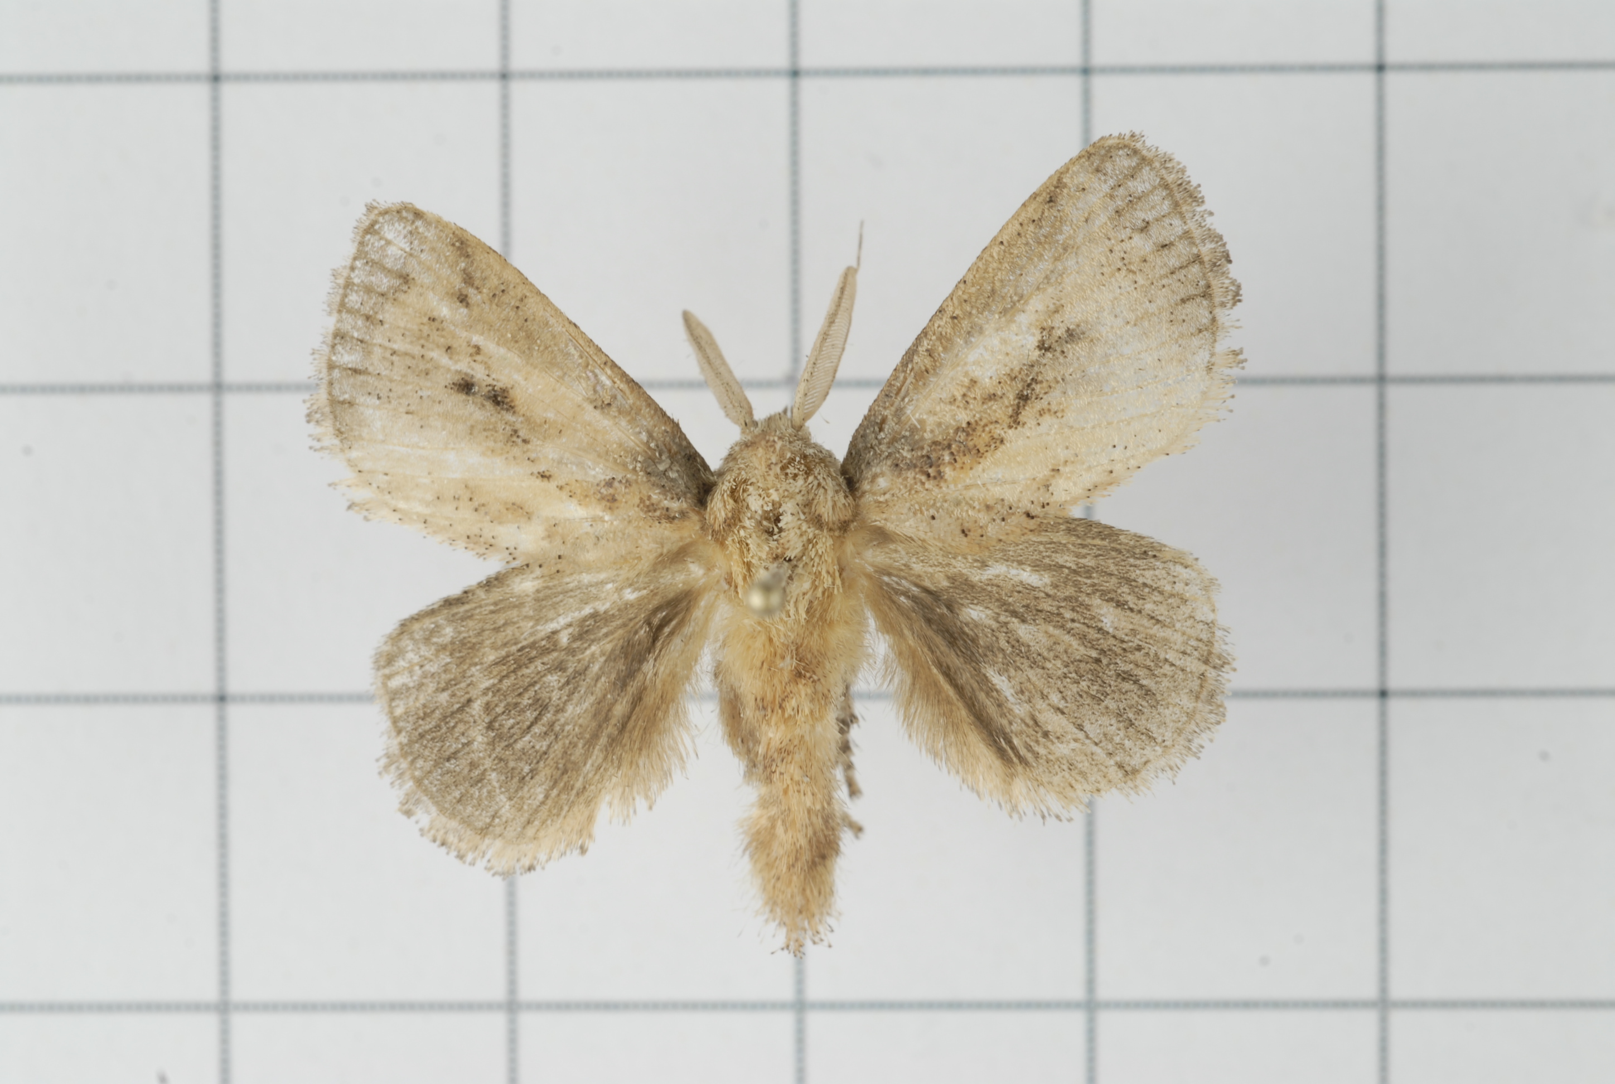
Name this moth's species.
Susica sinensis
